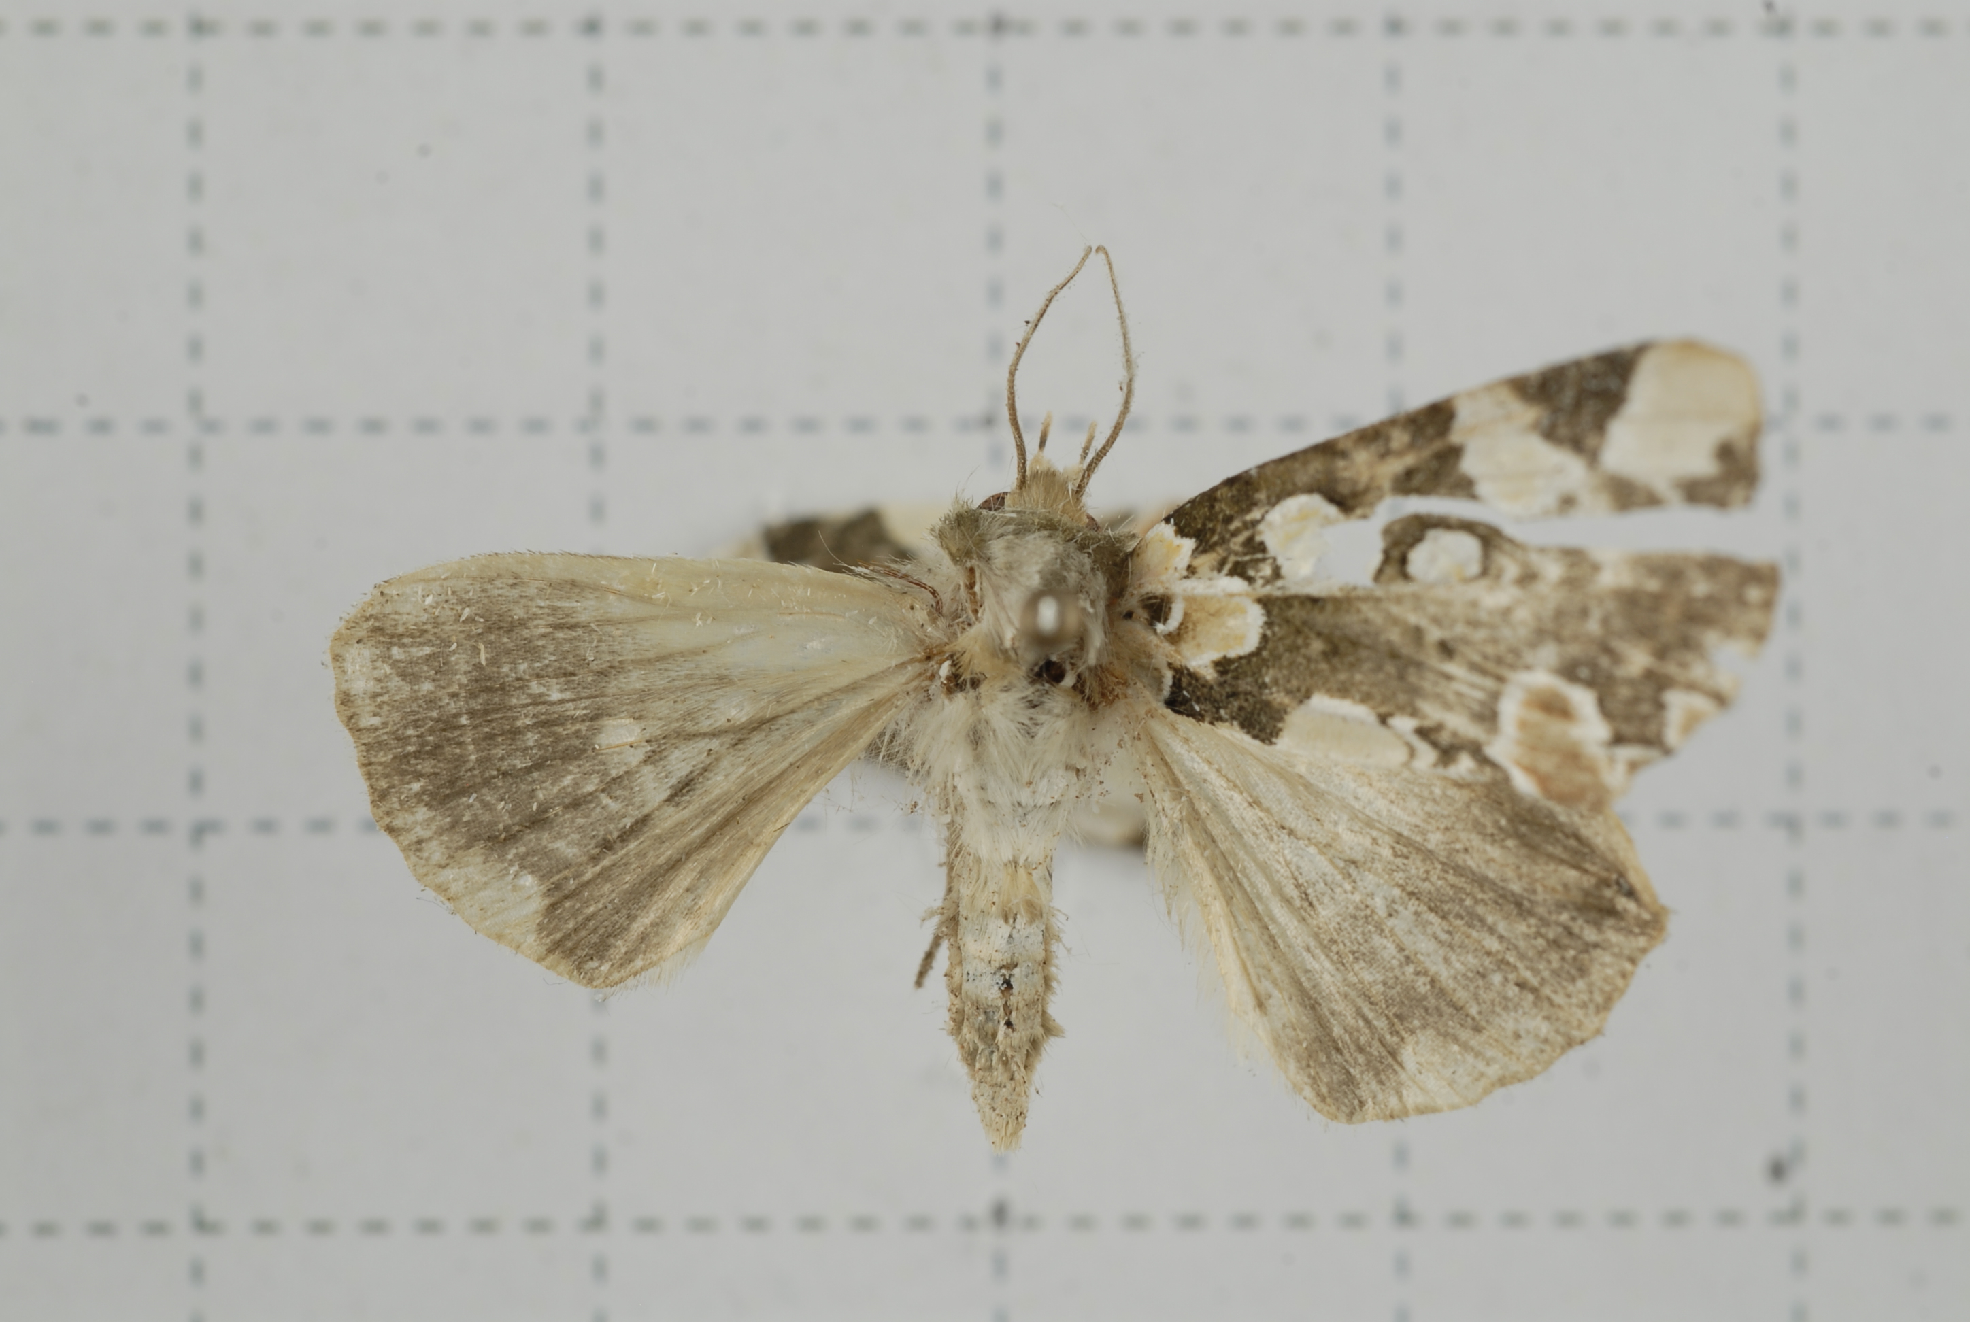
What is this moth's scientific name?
Horithyatira decorata takamukui
